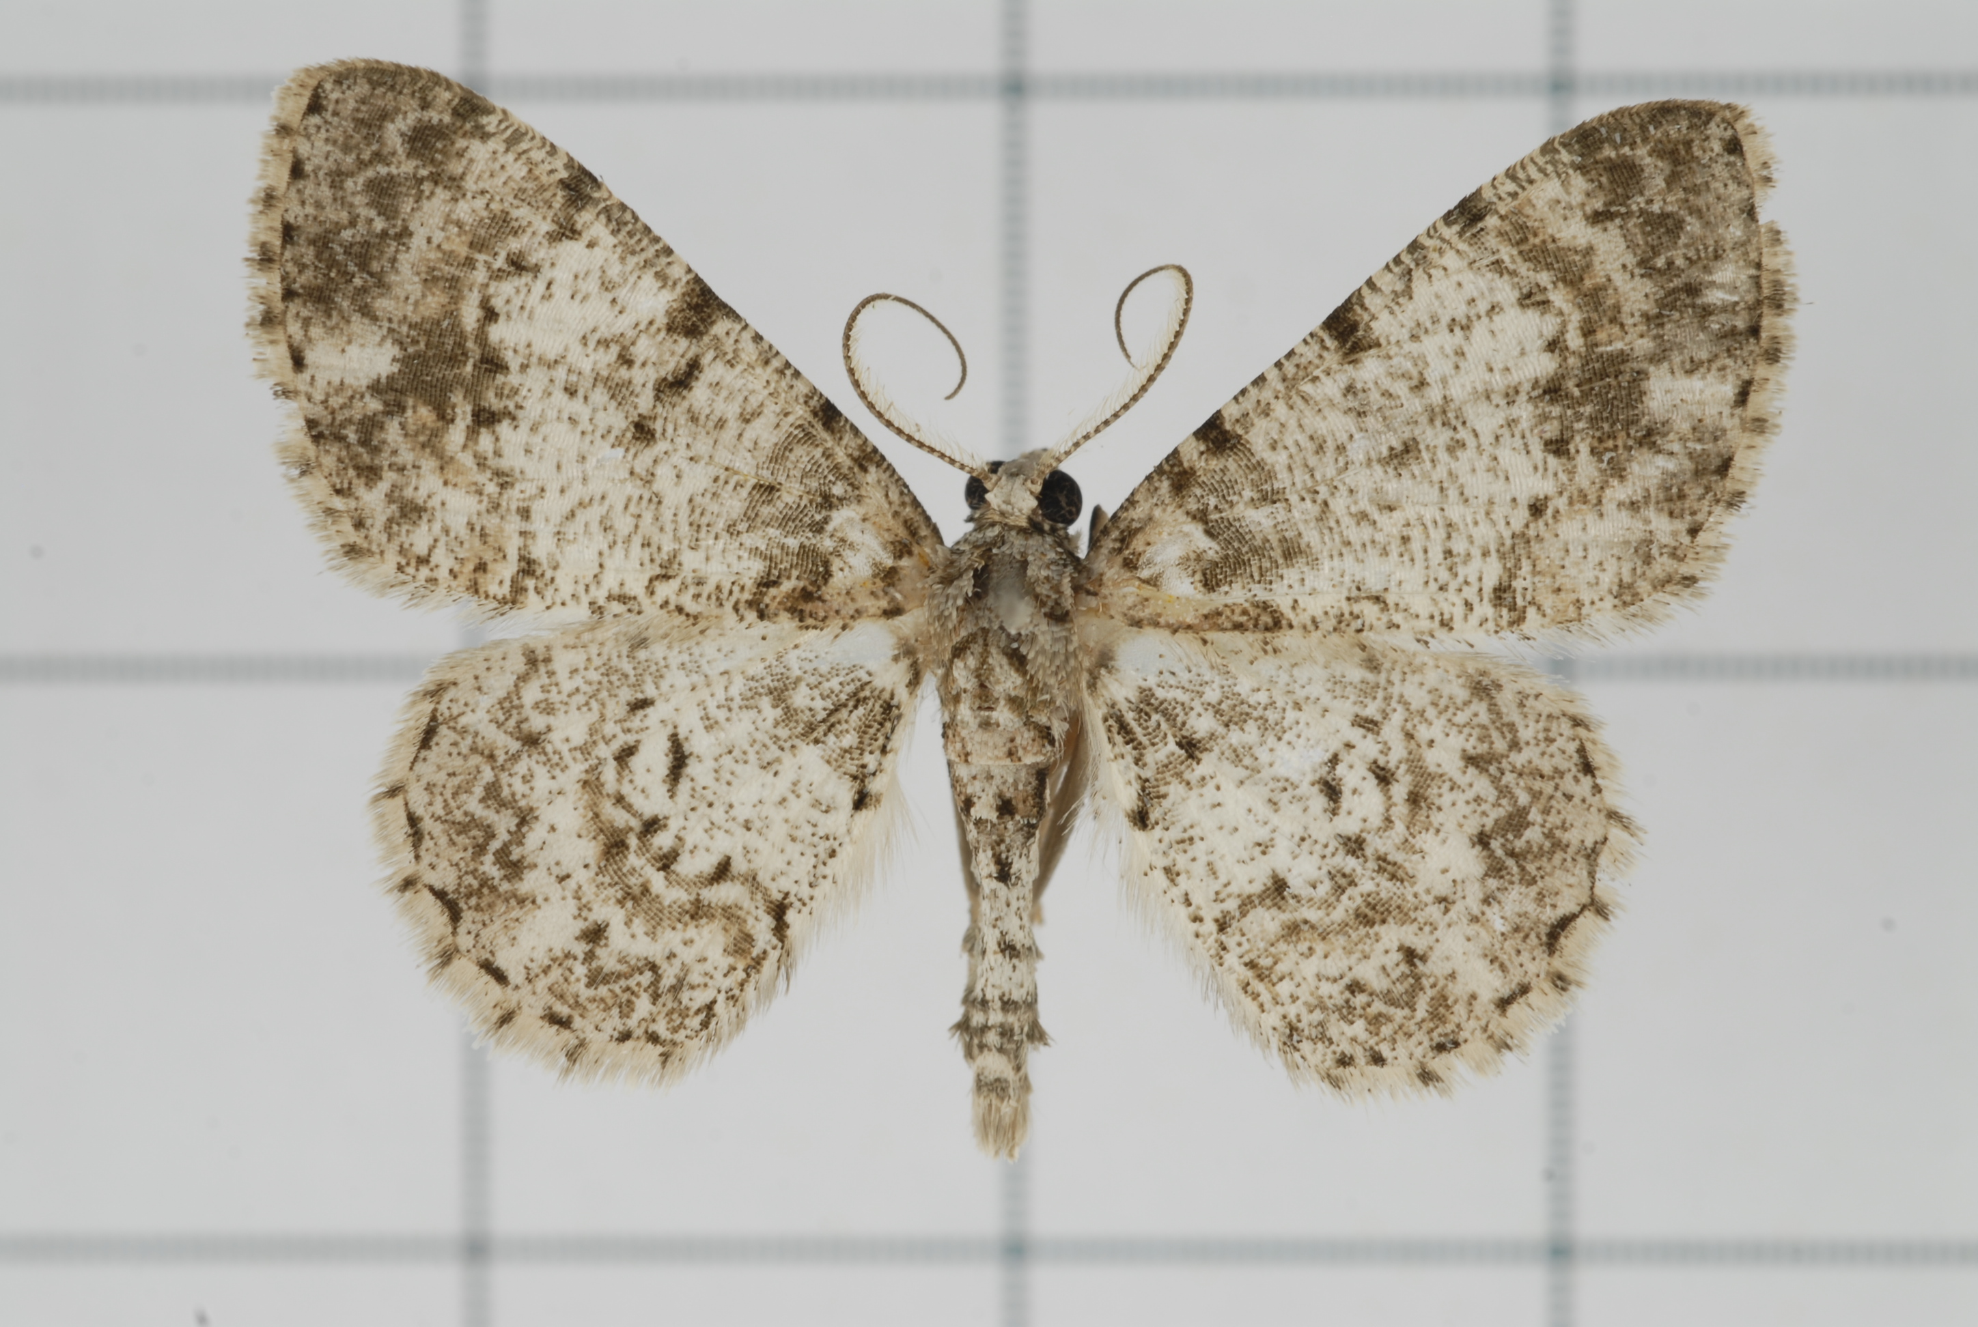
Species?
Myrioblephara simplaria simplaria
